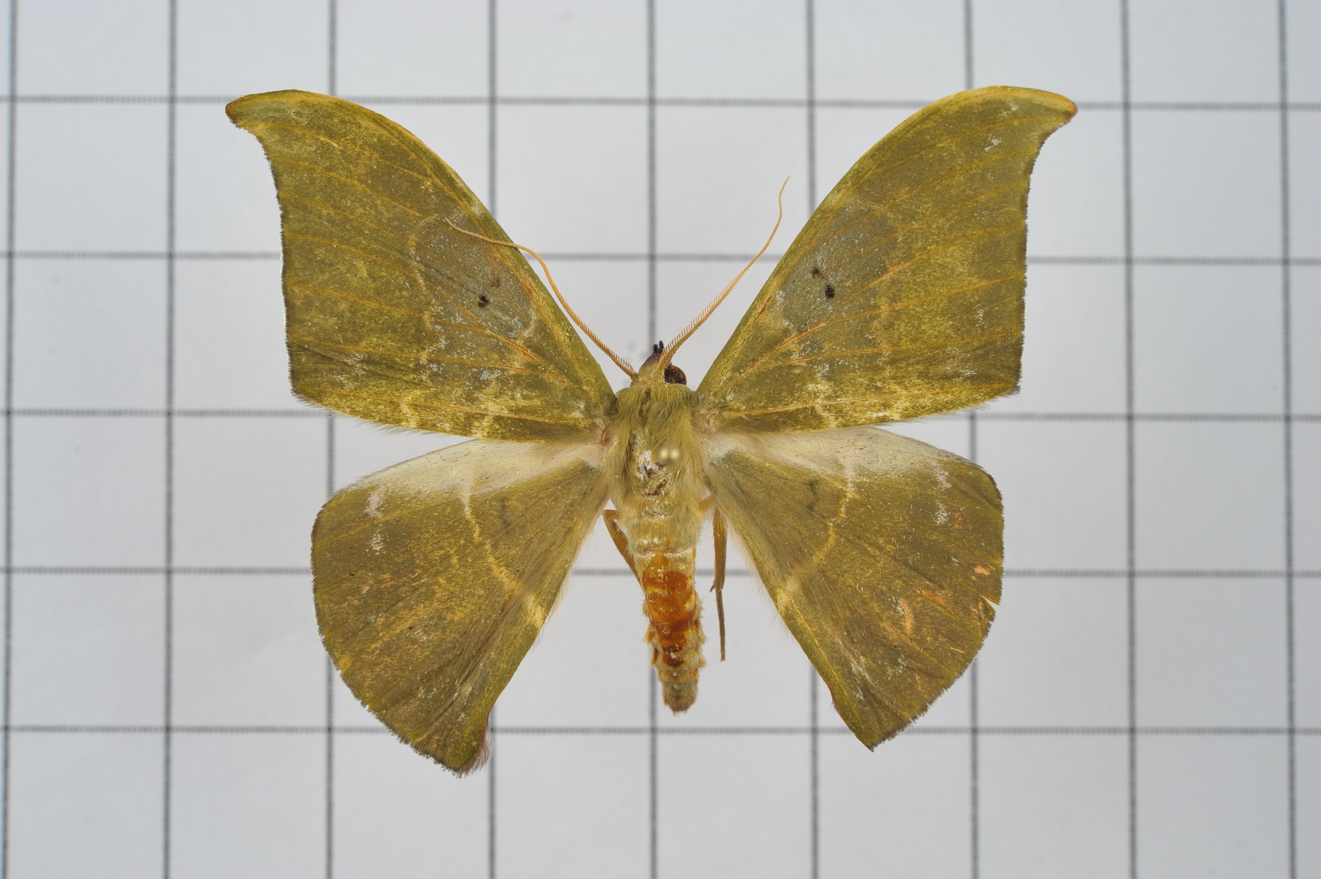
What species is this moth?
Tanaorhinus viridiluteata
